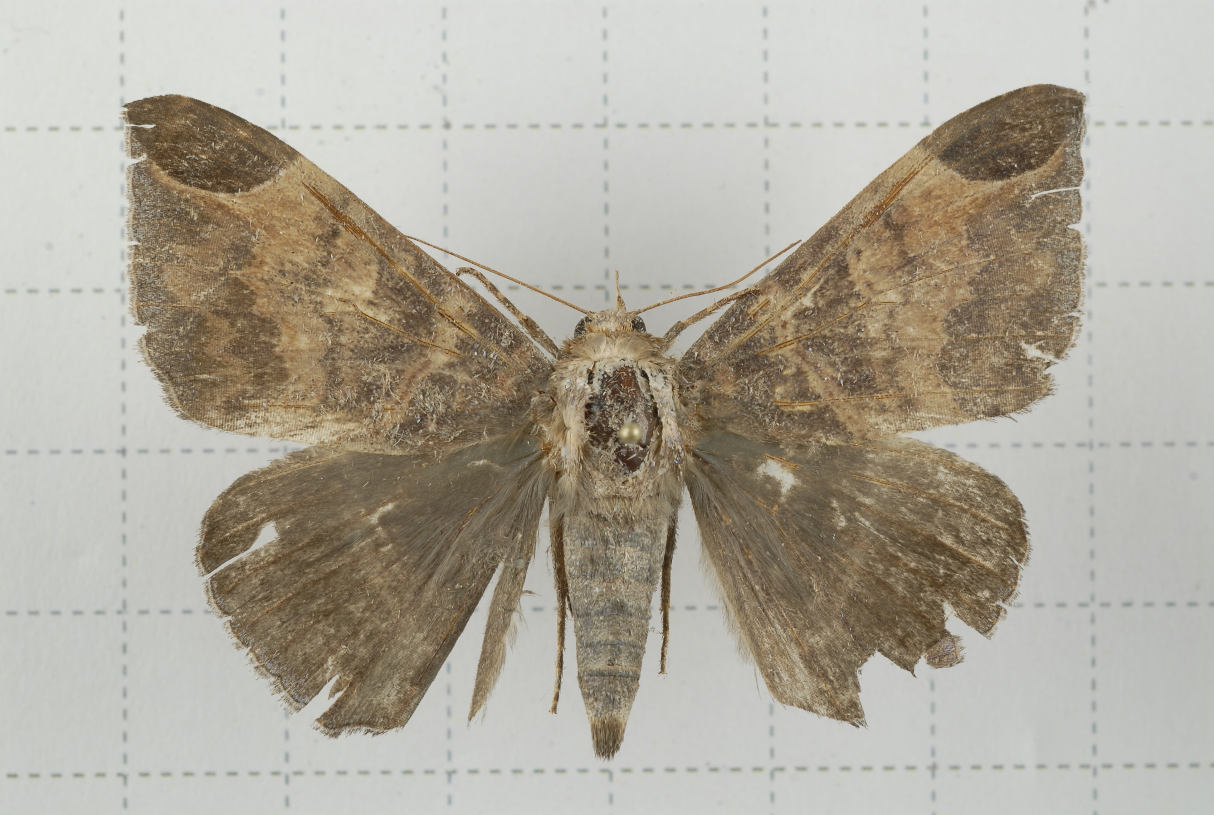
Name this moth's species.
Pindara illibata
